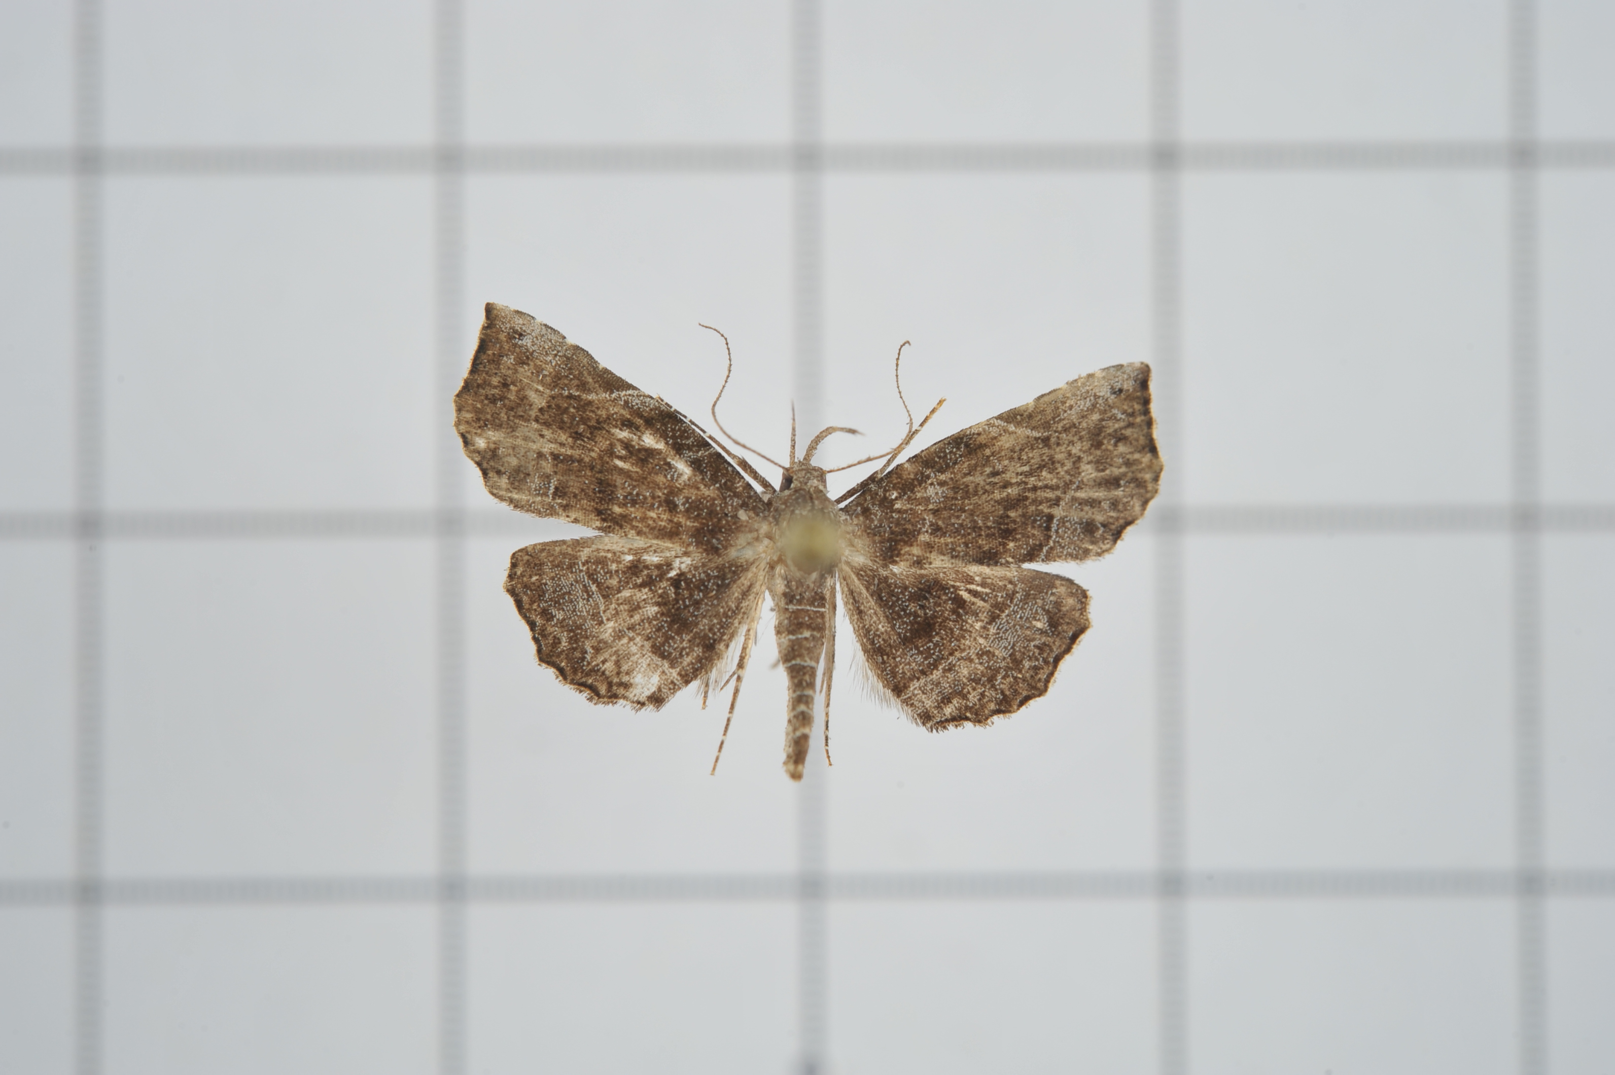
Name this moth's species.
Nagadeba indecoralis
